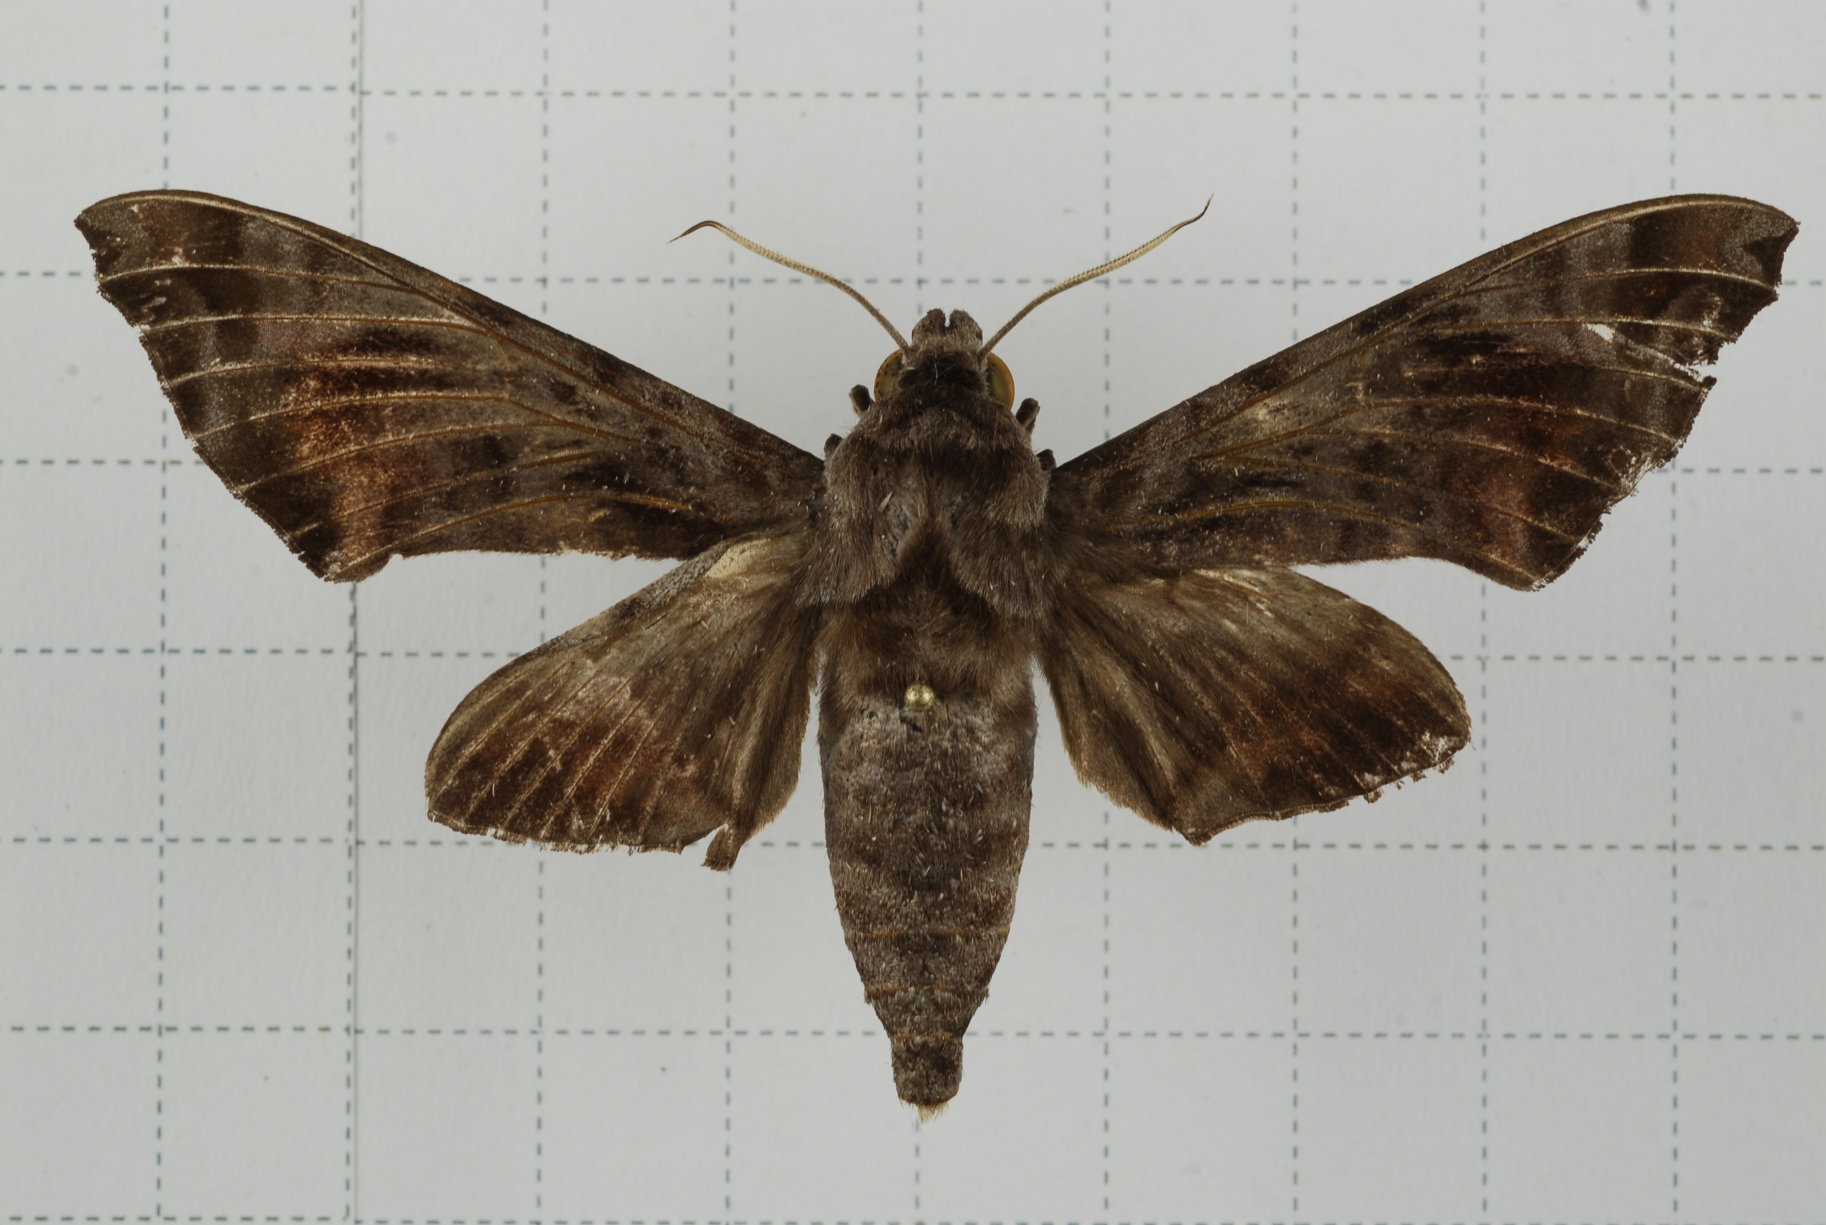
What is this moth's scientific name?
Acosmeryx castanea
